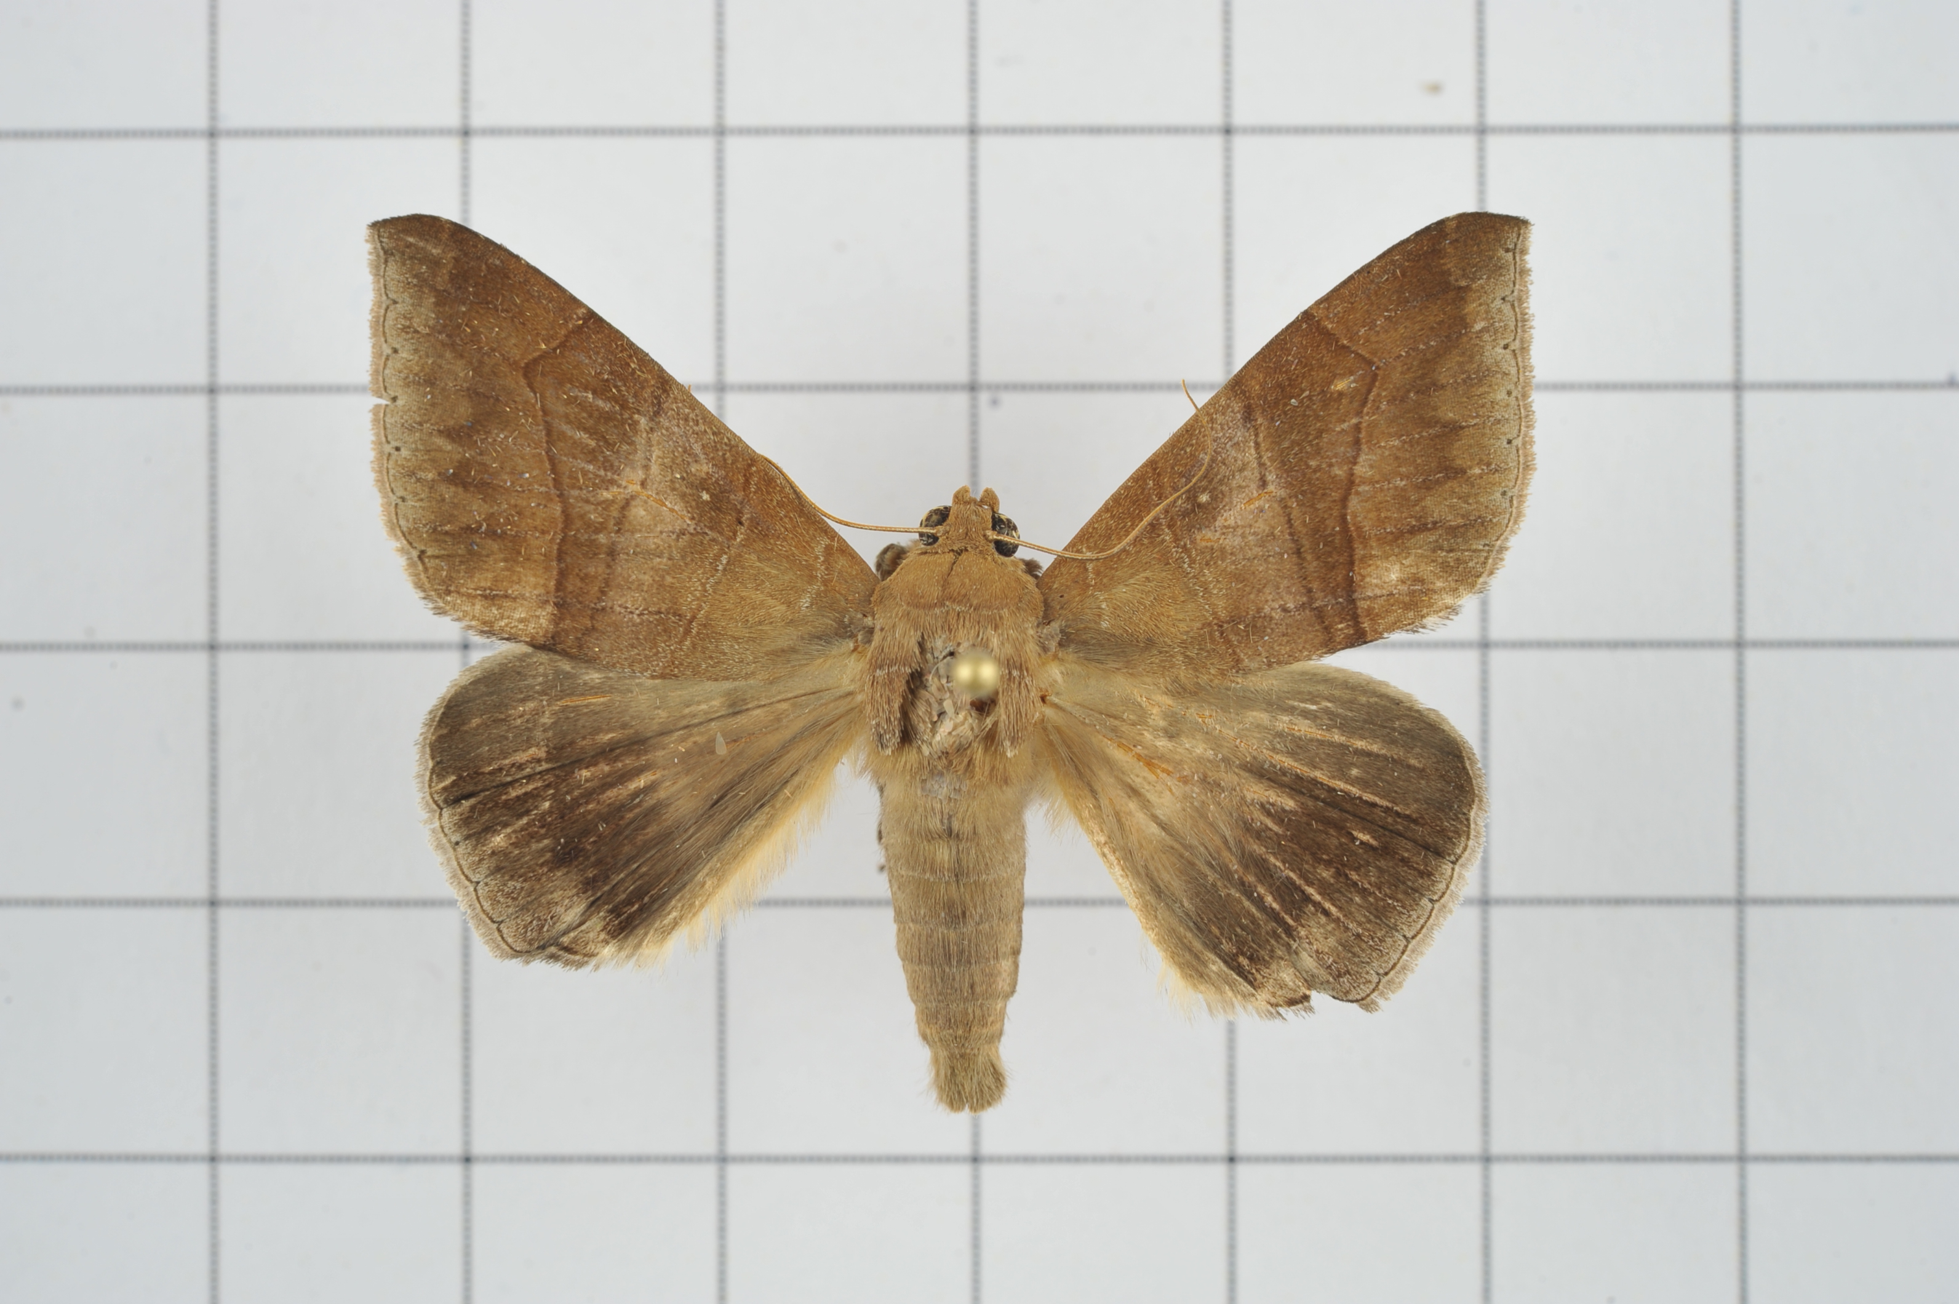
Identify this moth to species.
Bastilla absentimacula
